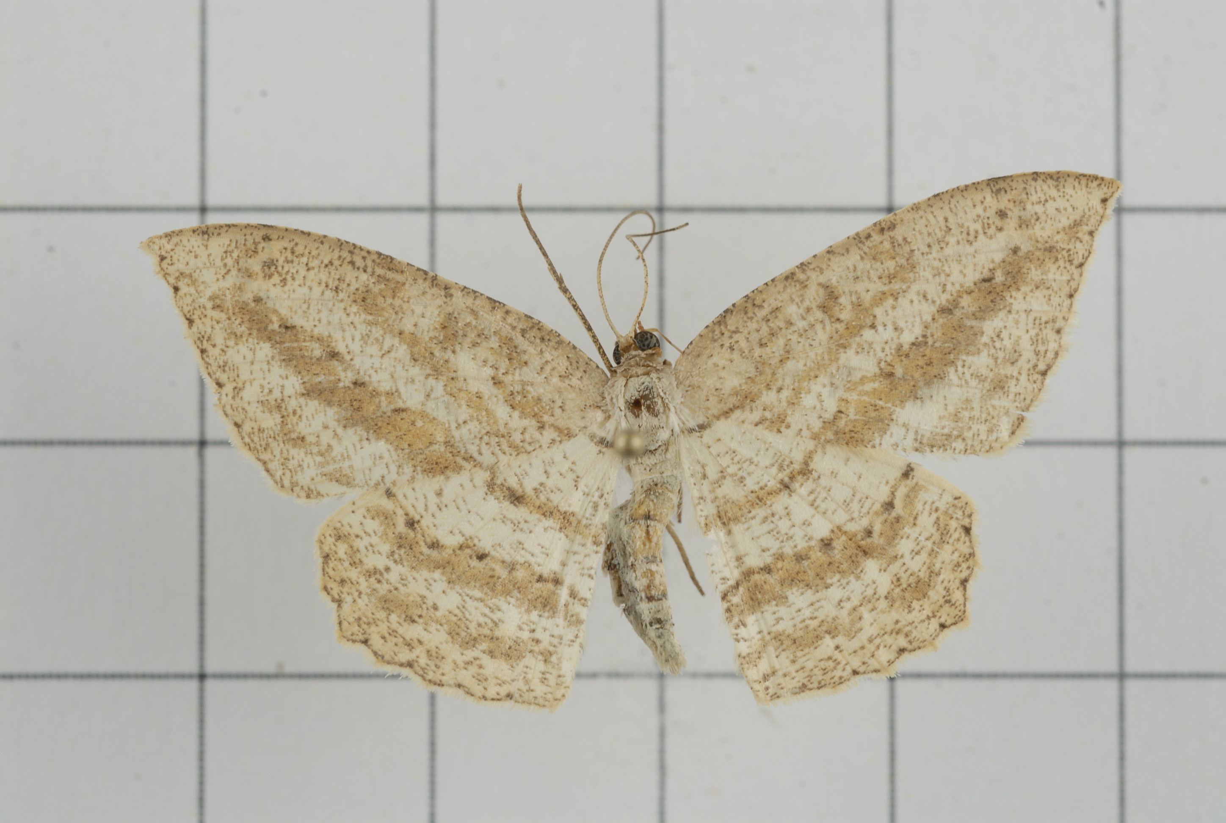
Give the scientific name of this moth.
Calletaera obliquata
